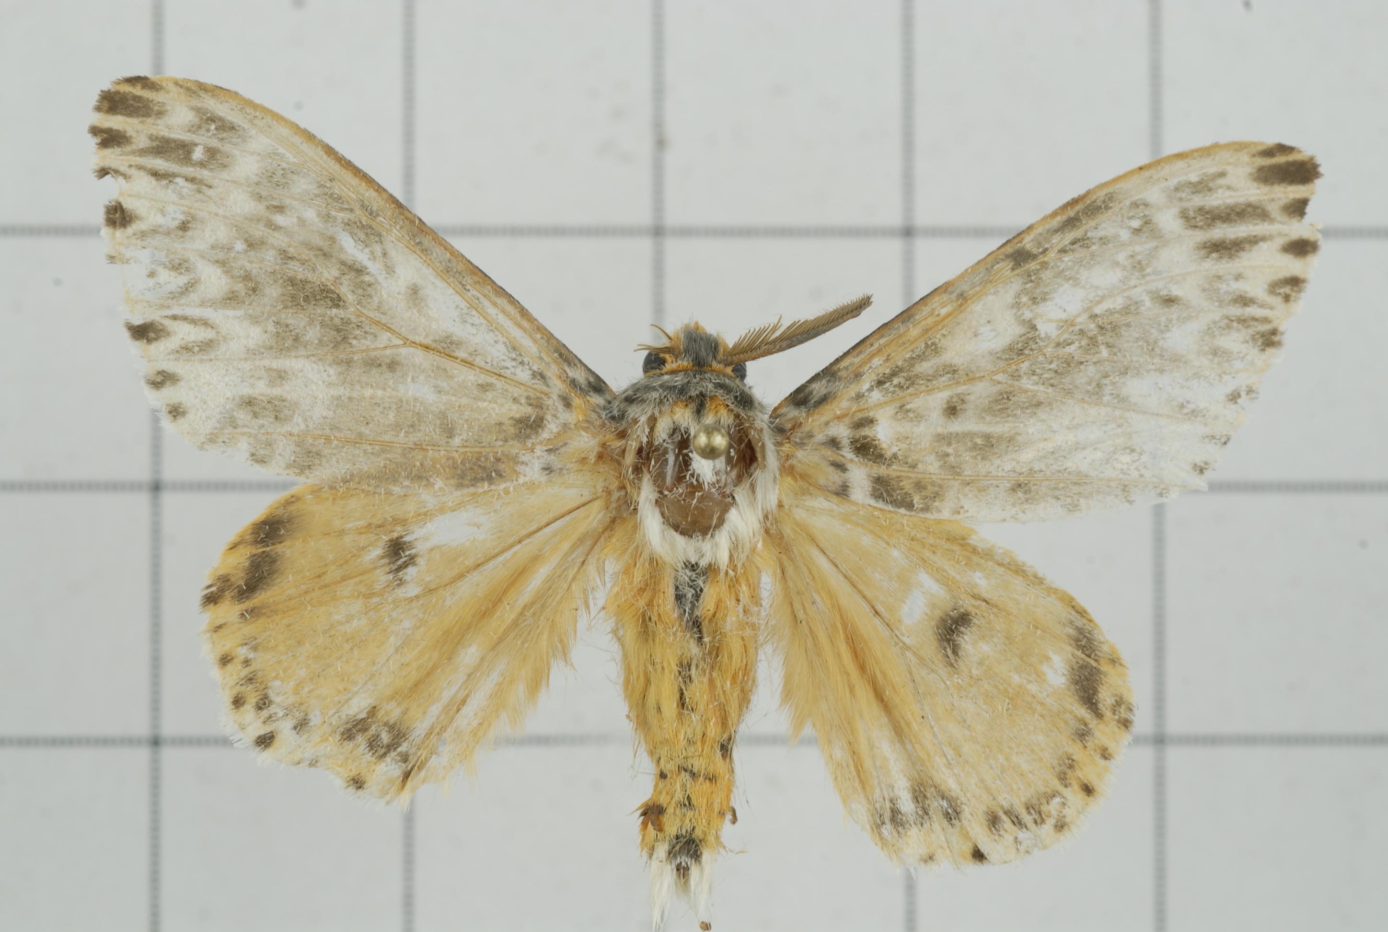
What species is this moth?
Lymantria mathura subpallida
